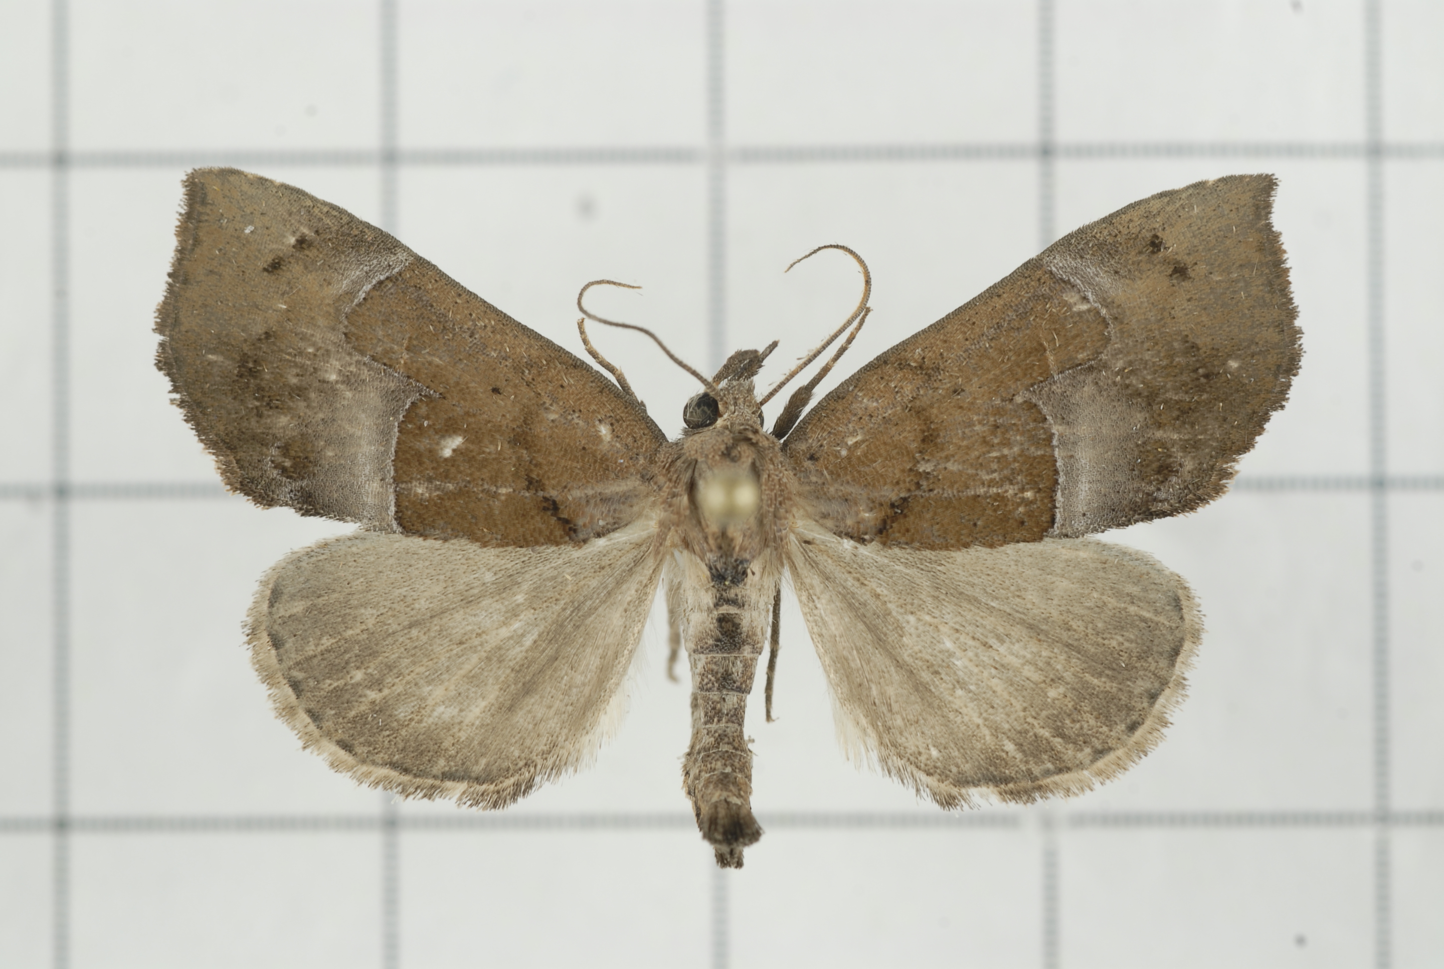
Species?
Hepatica indentalis
